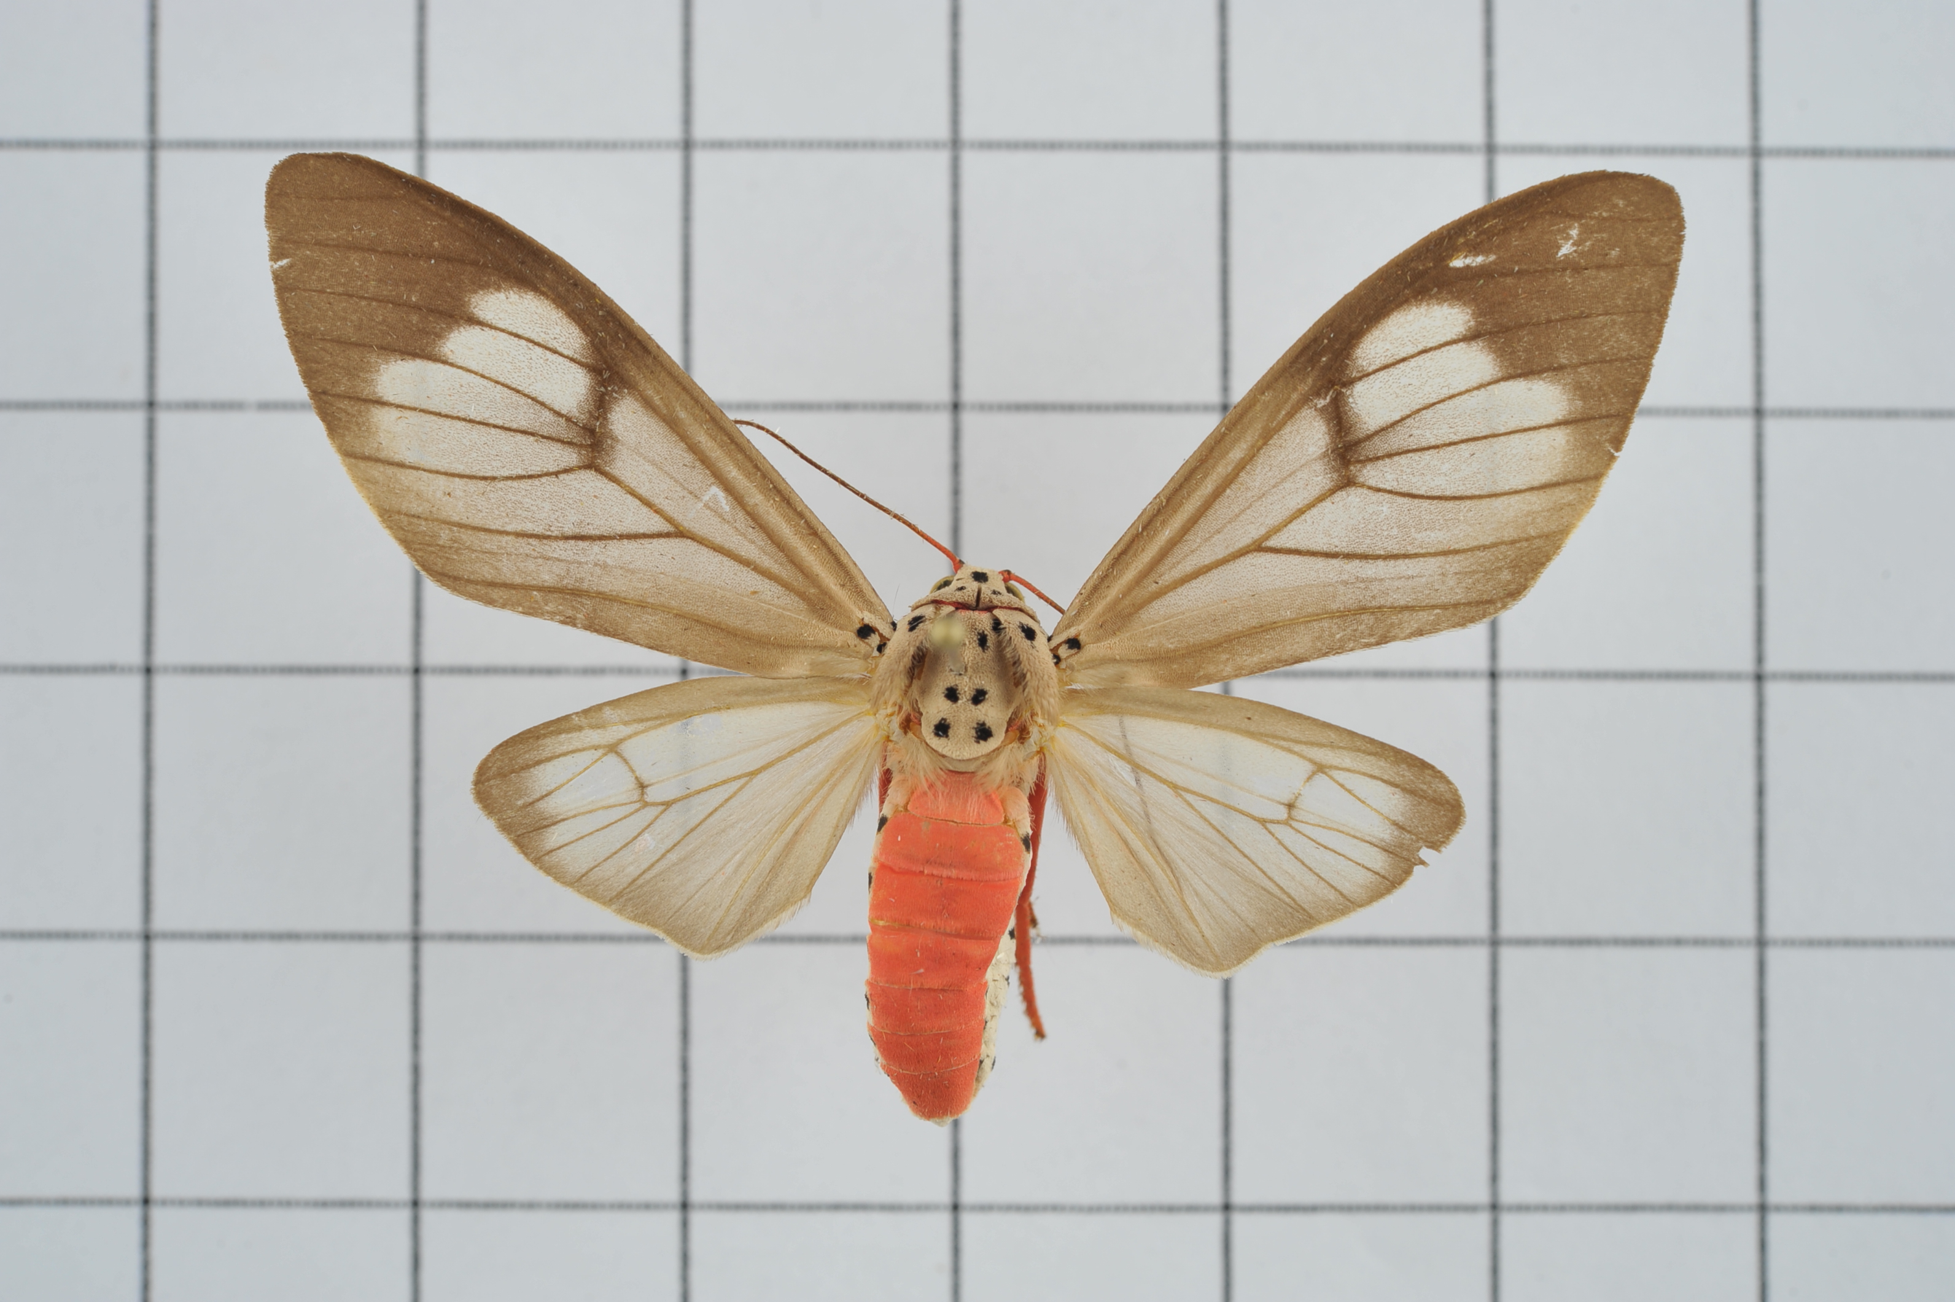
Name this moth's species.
Amerila astreus
